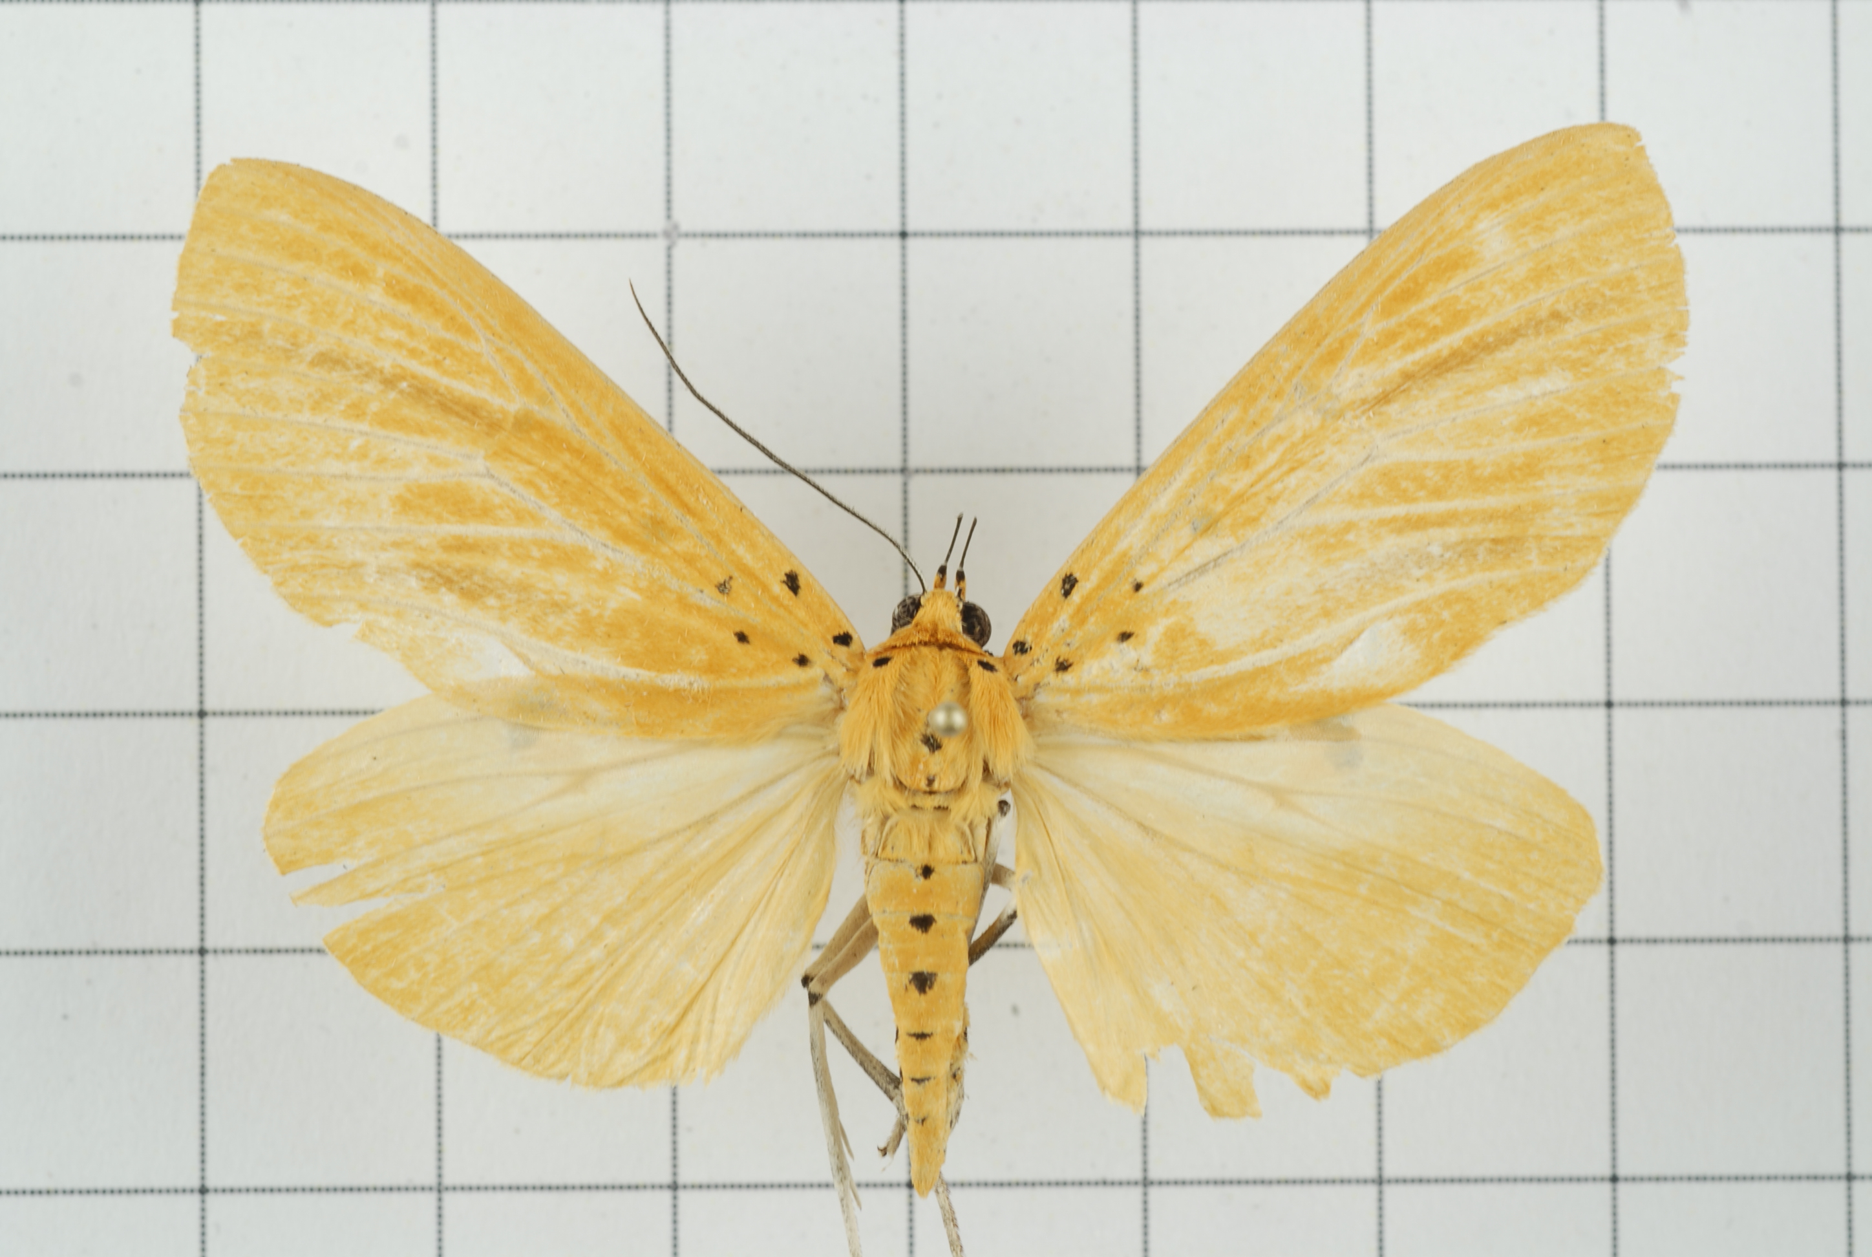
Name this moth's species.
Asota egens confinis
